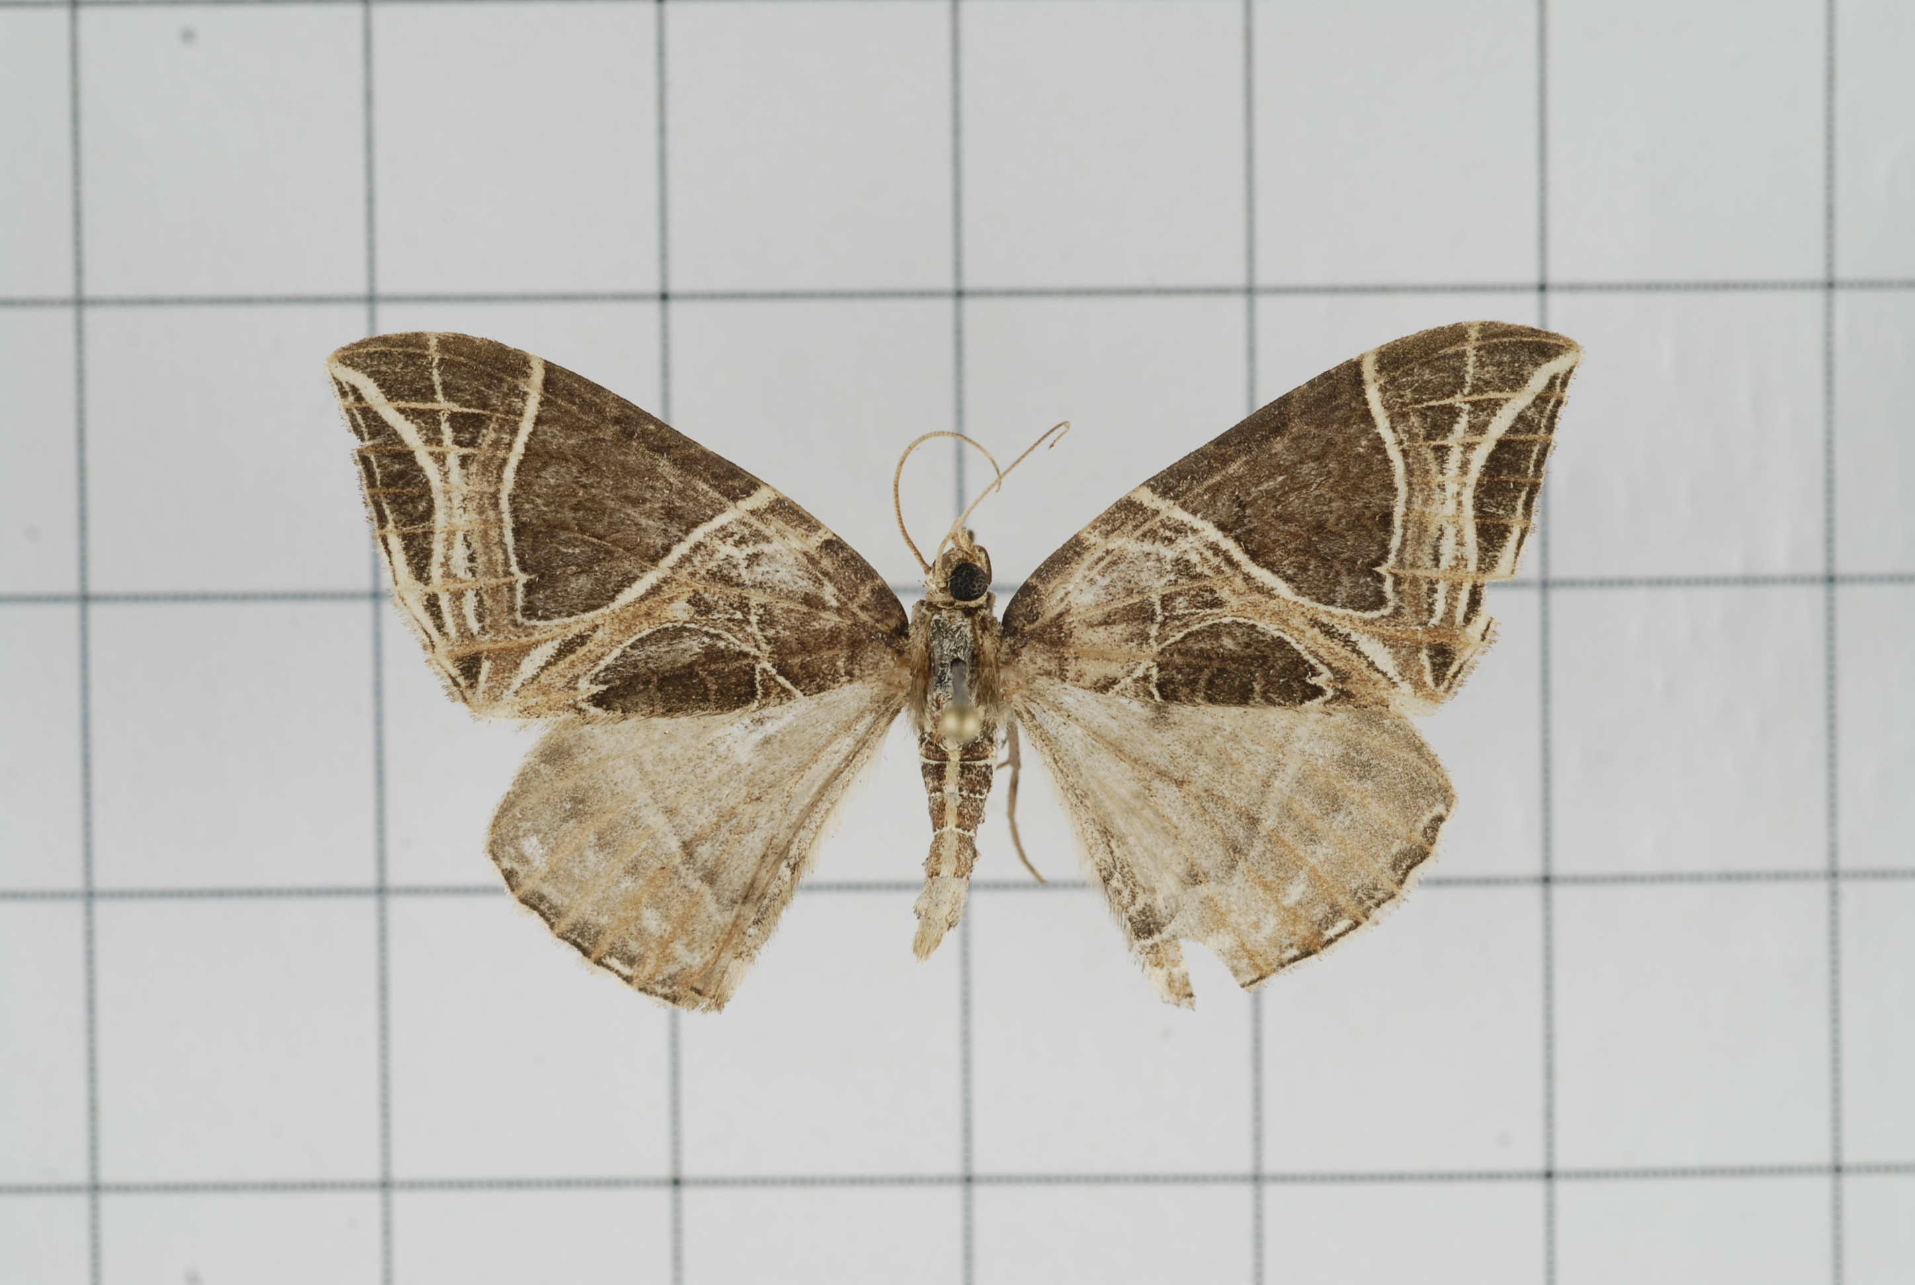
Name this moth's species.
Ecliptopera rectilinea kanshinensis
